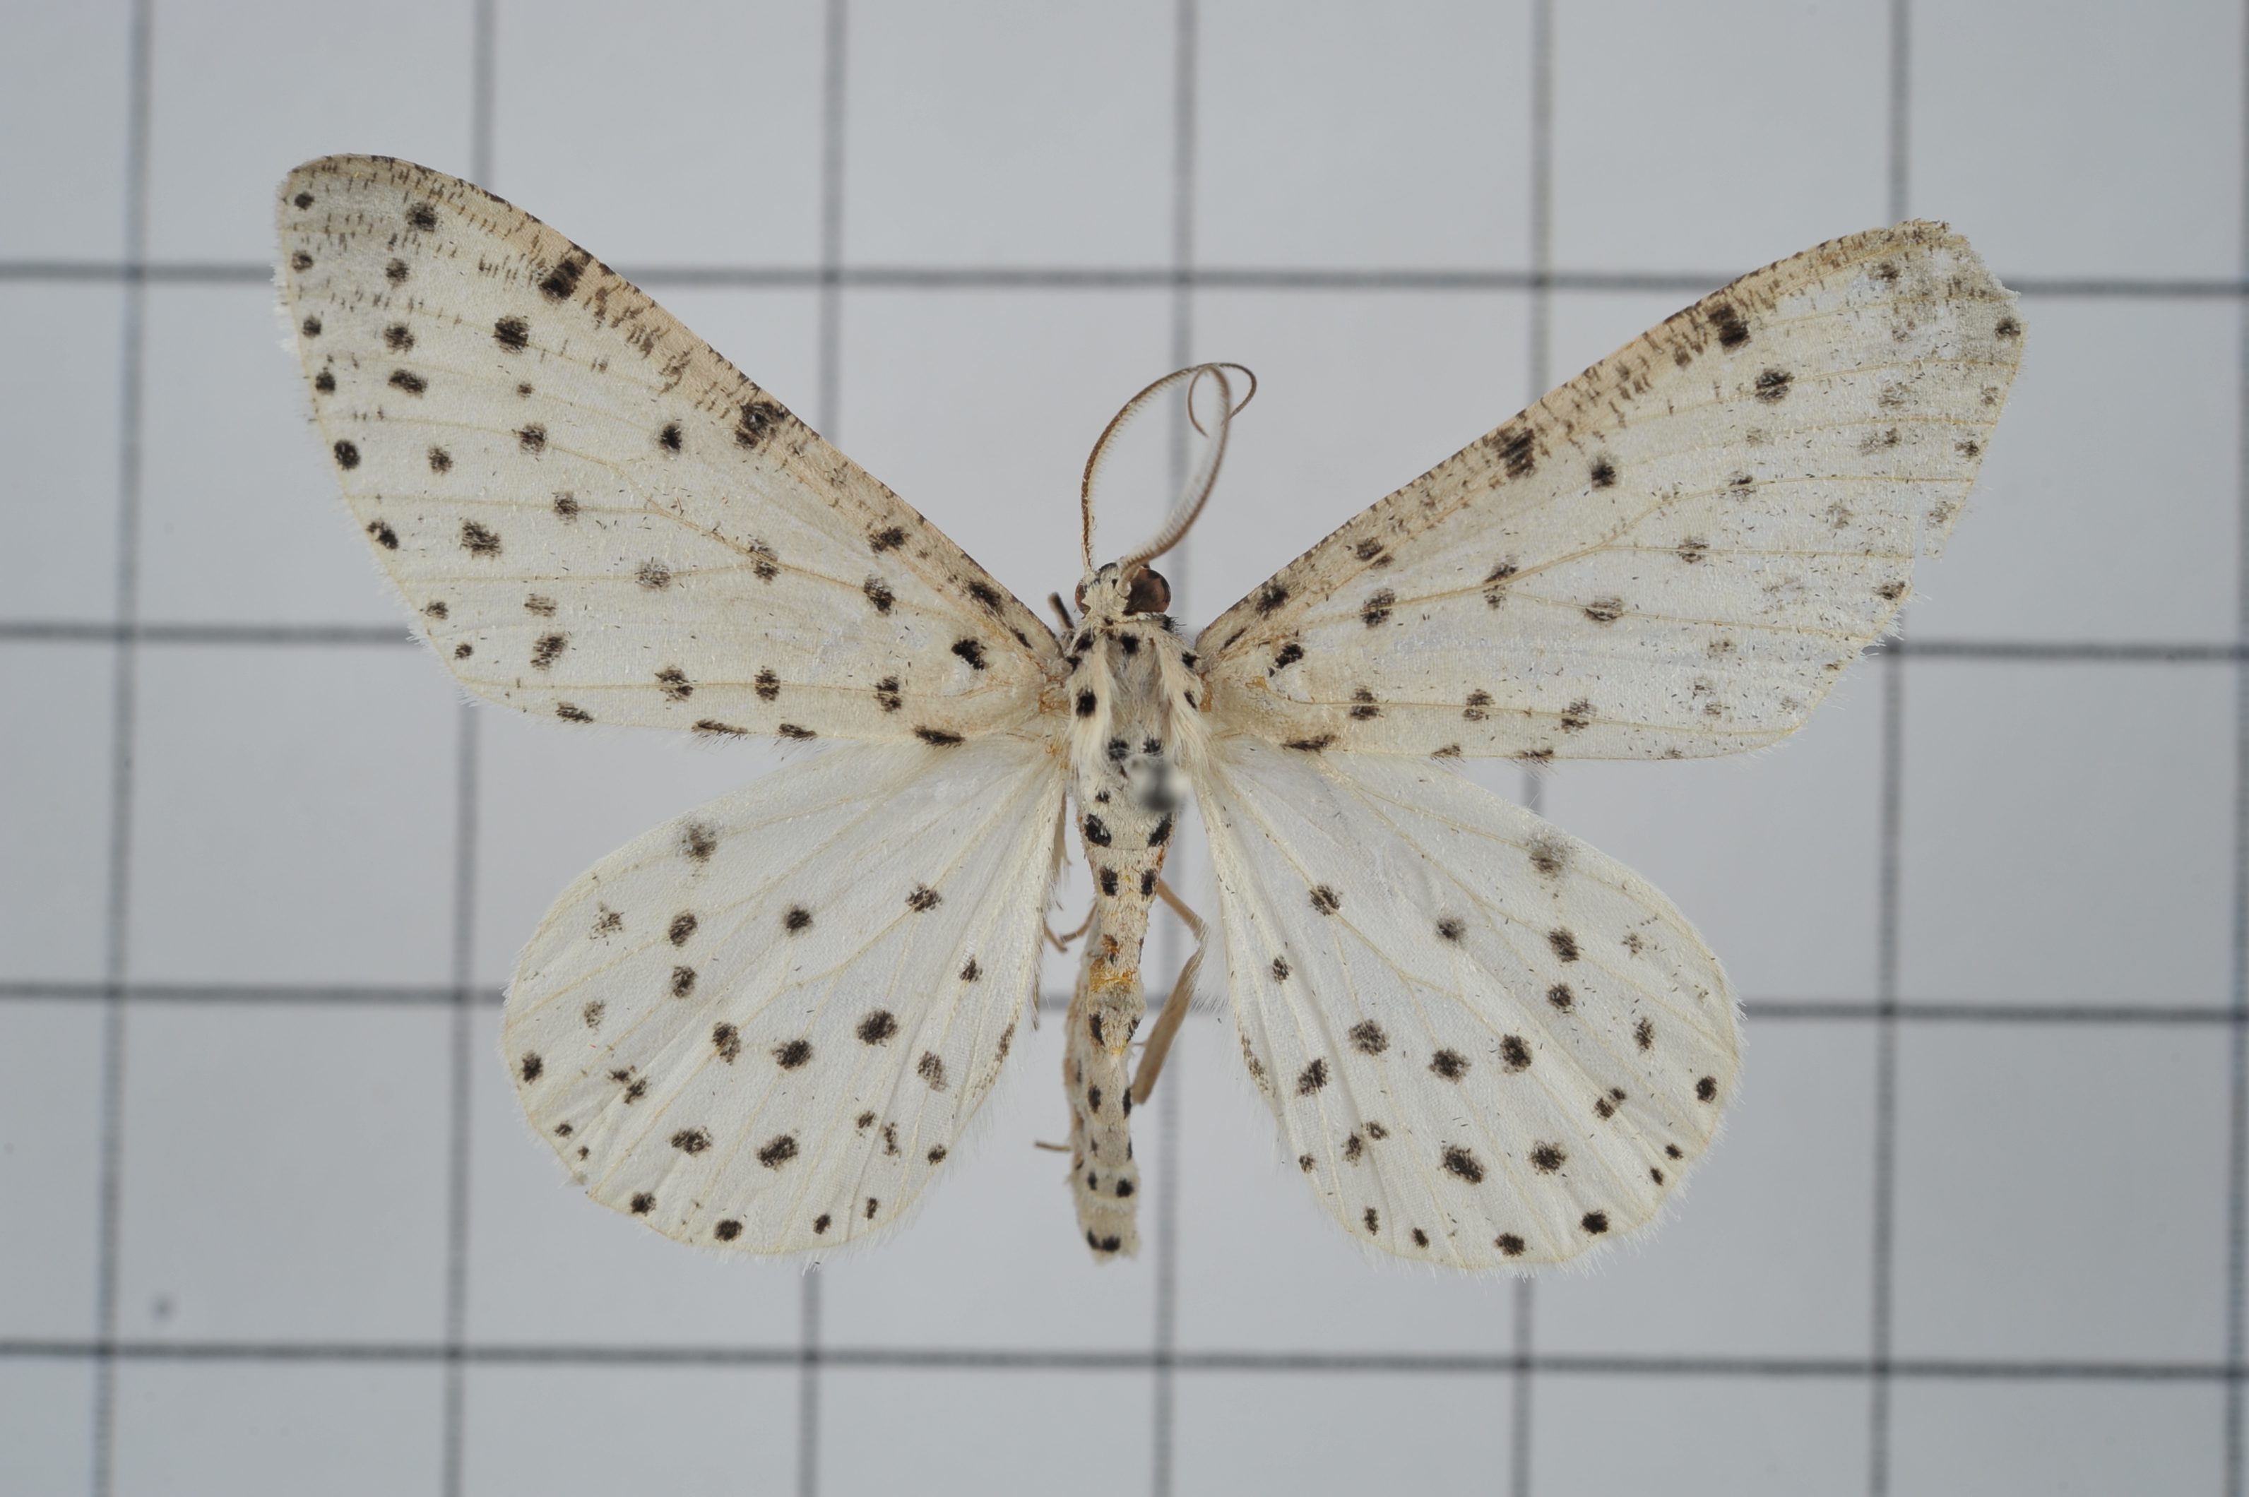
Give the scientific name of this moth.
Xenoplia trivialis
